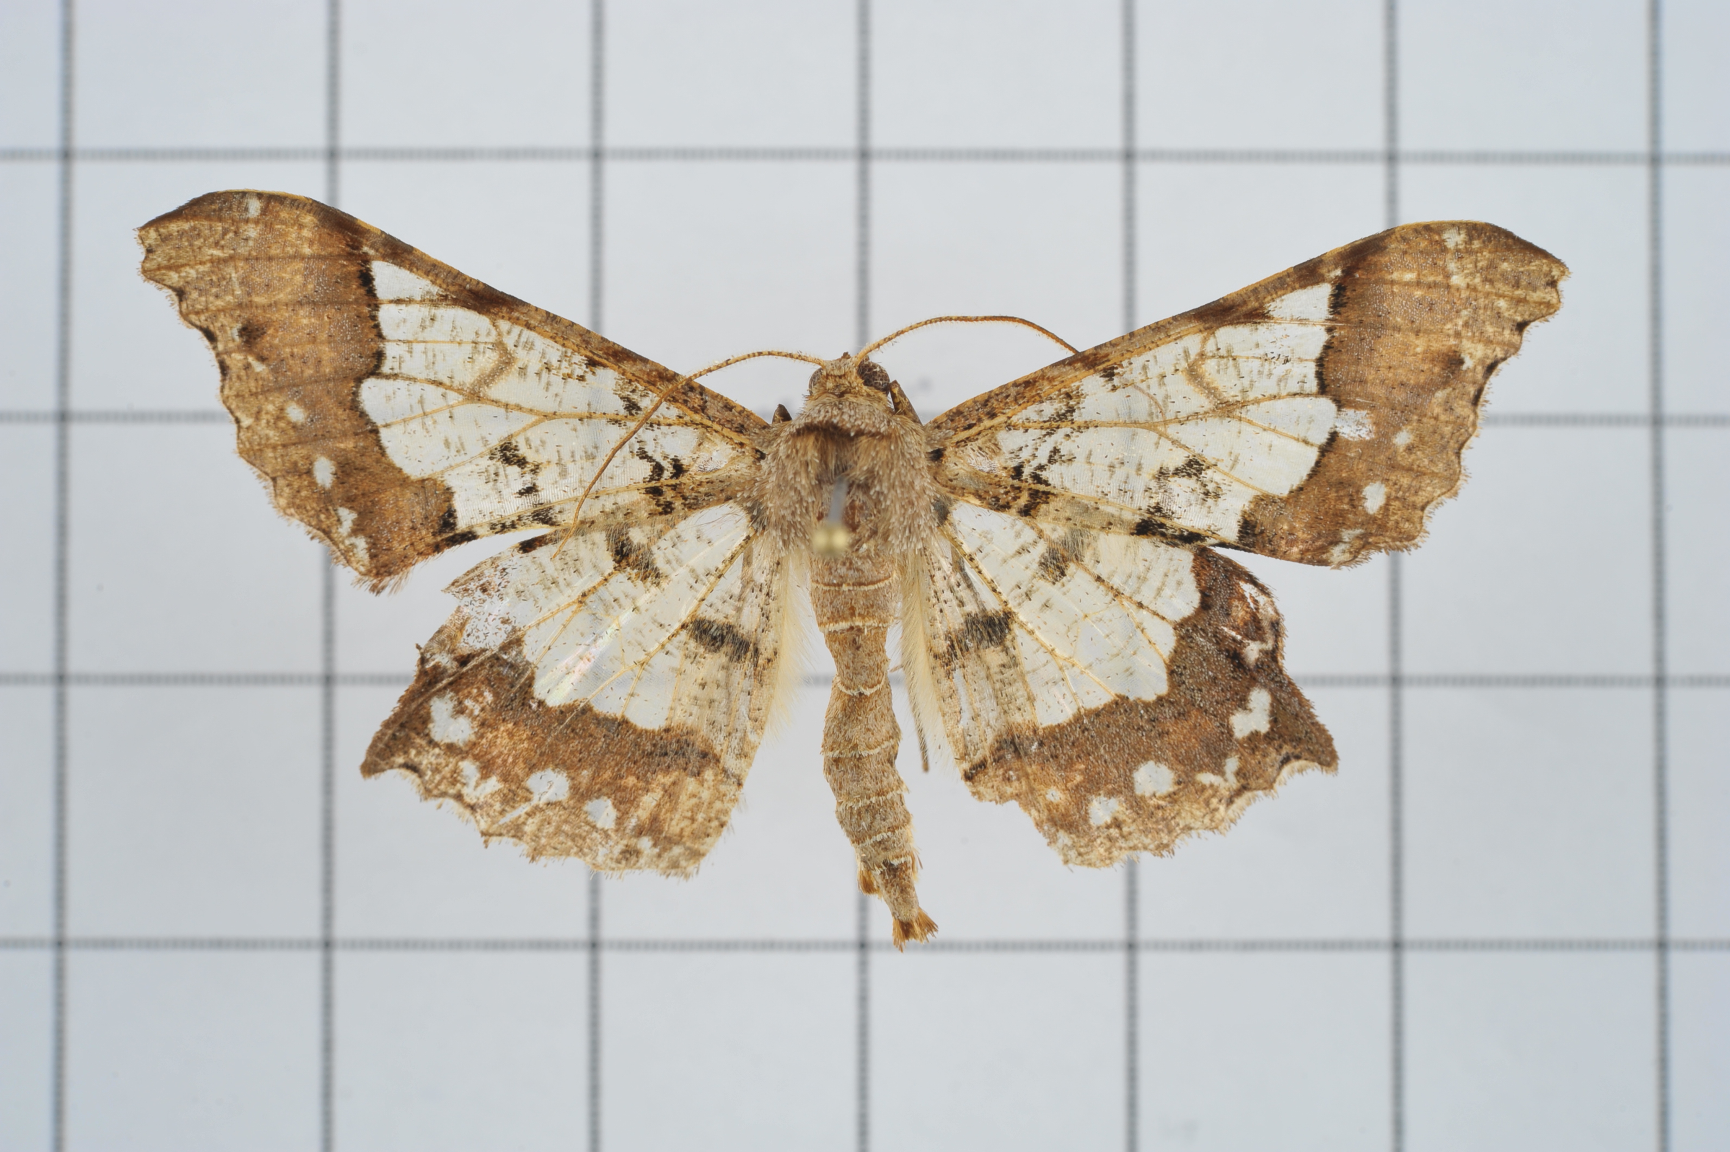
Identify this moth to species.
Krananda semihyalina
